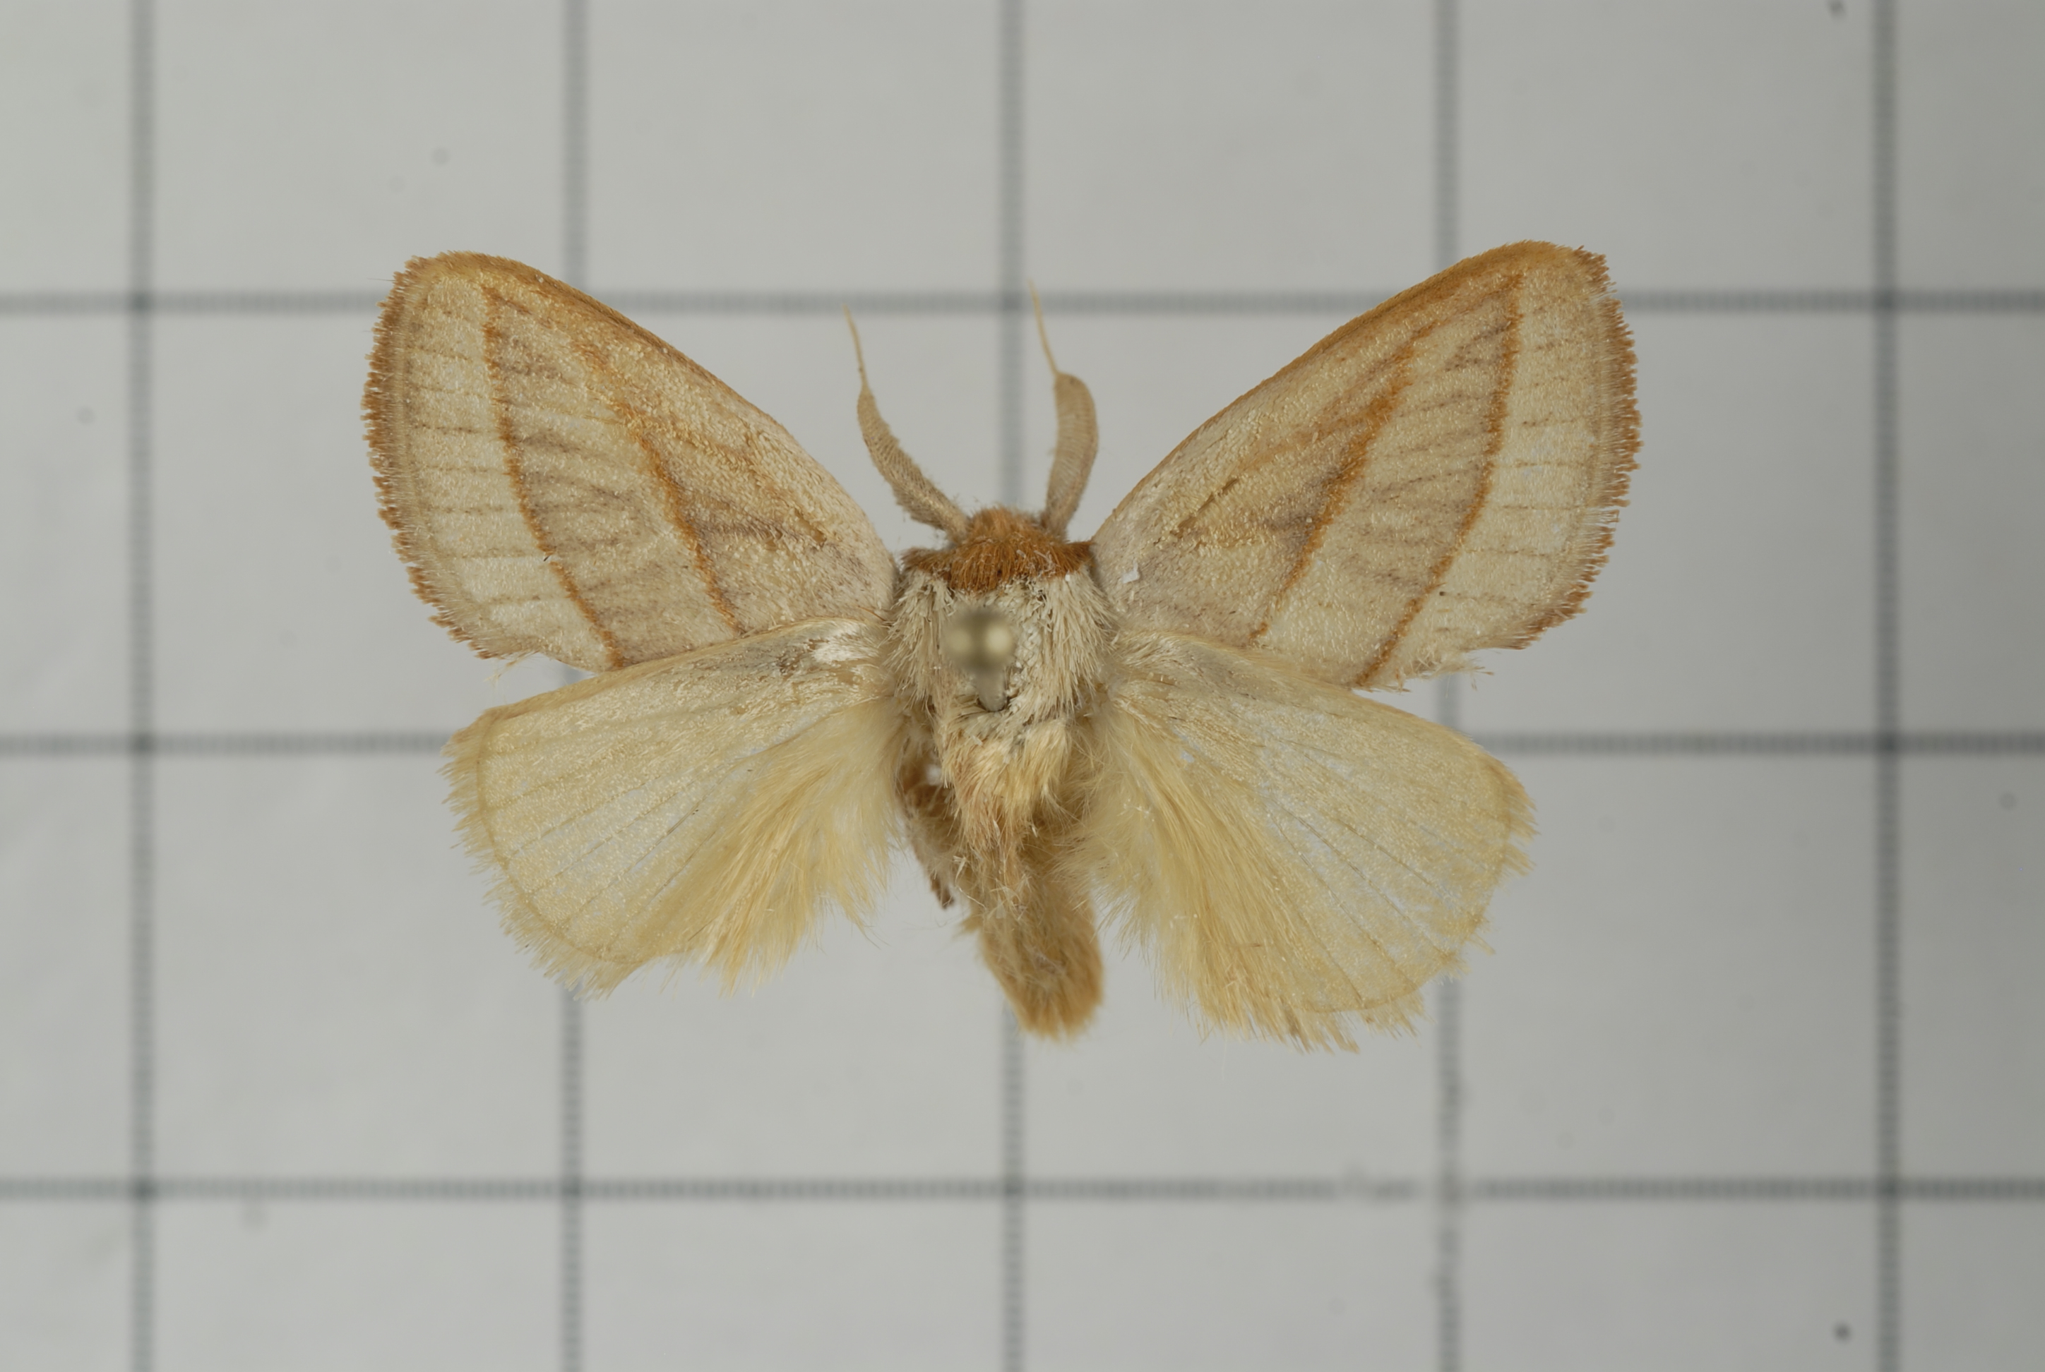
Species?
Cania heppneri
